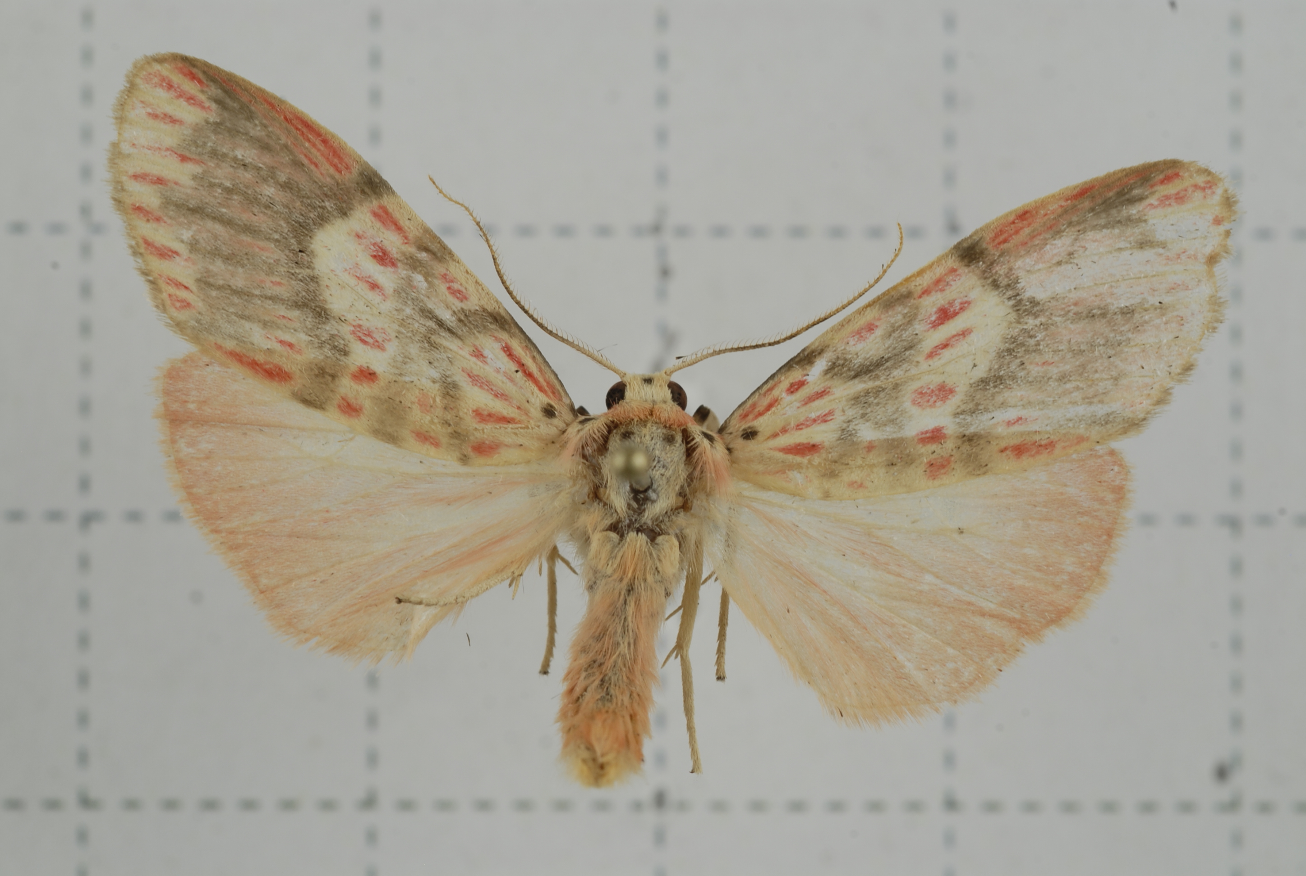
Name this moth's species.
Barsine fuscozonata
